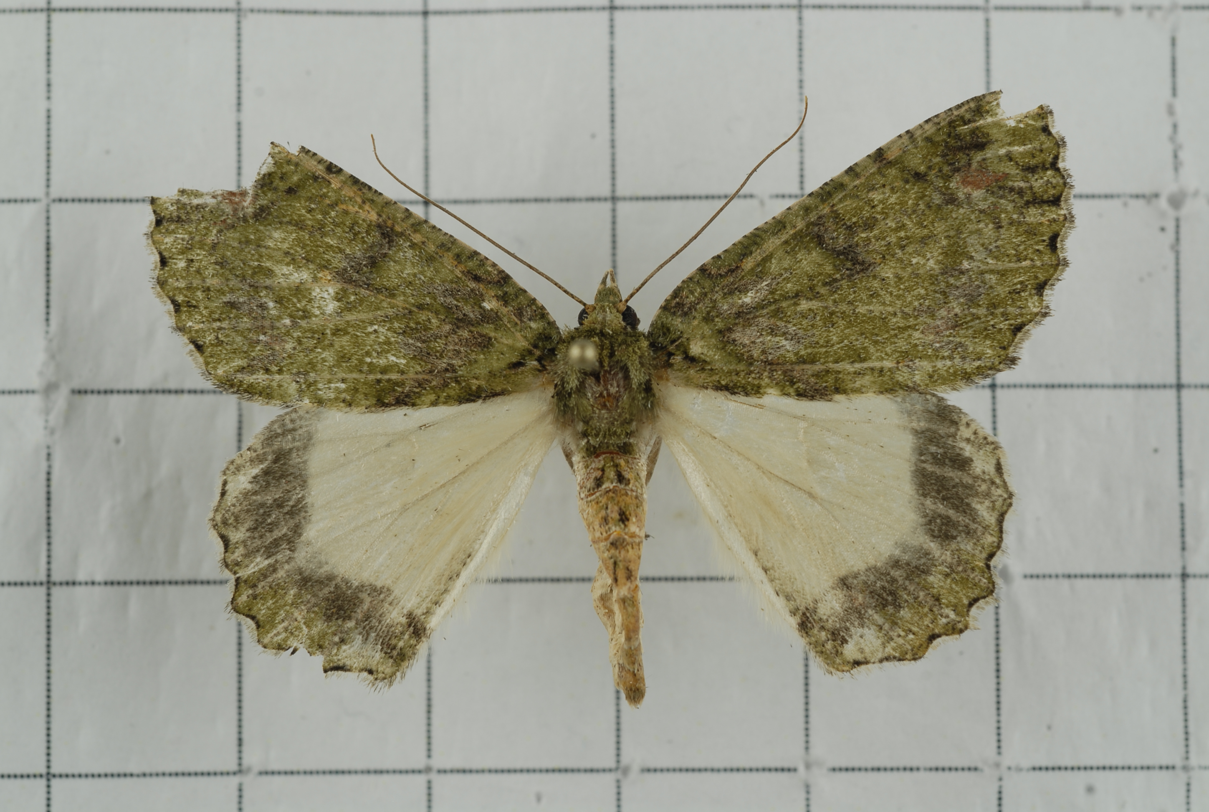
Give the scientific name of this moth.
Dindica taiwana
